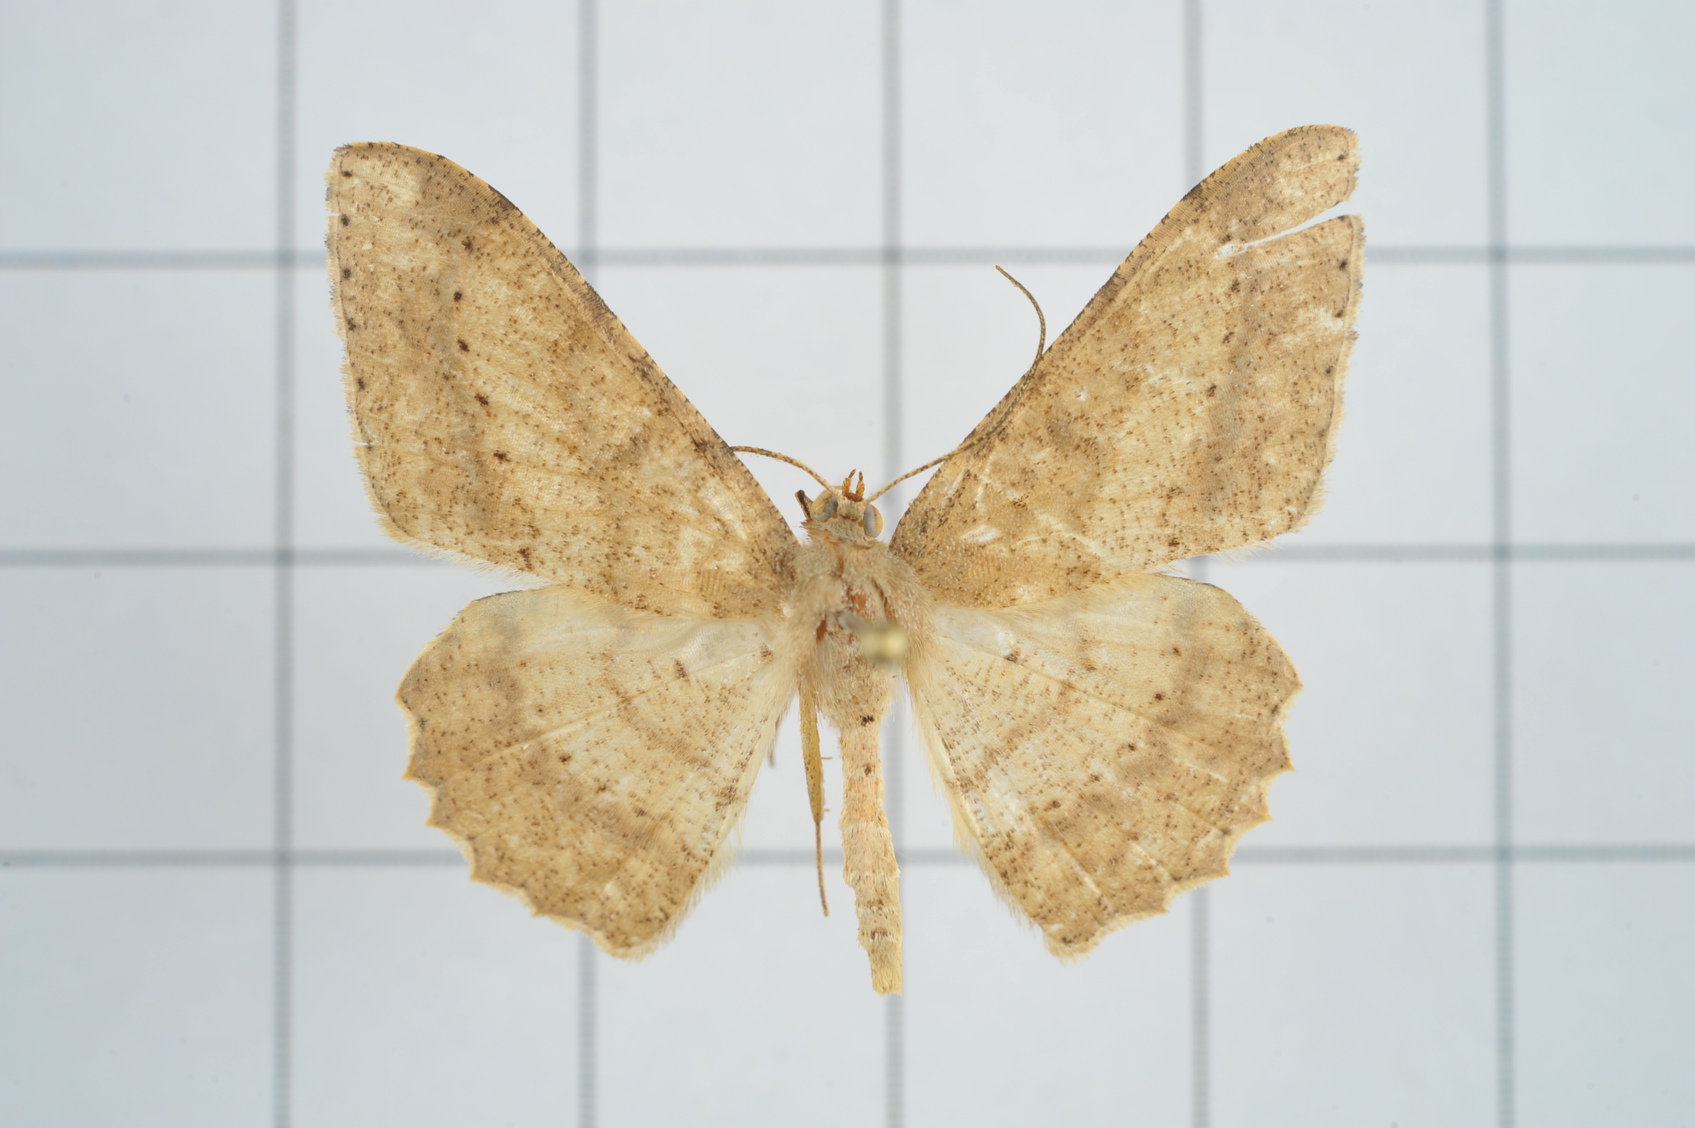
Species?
Luxiaria mitorrhaphes
